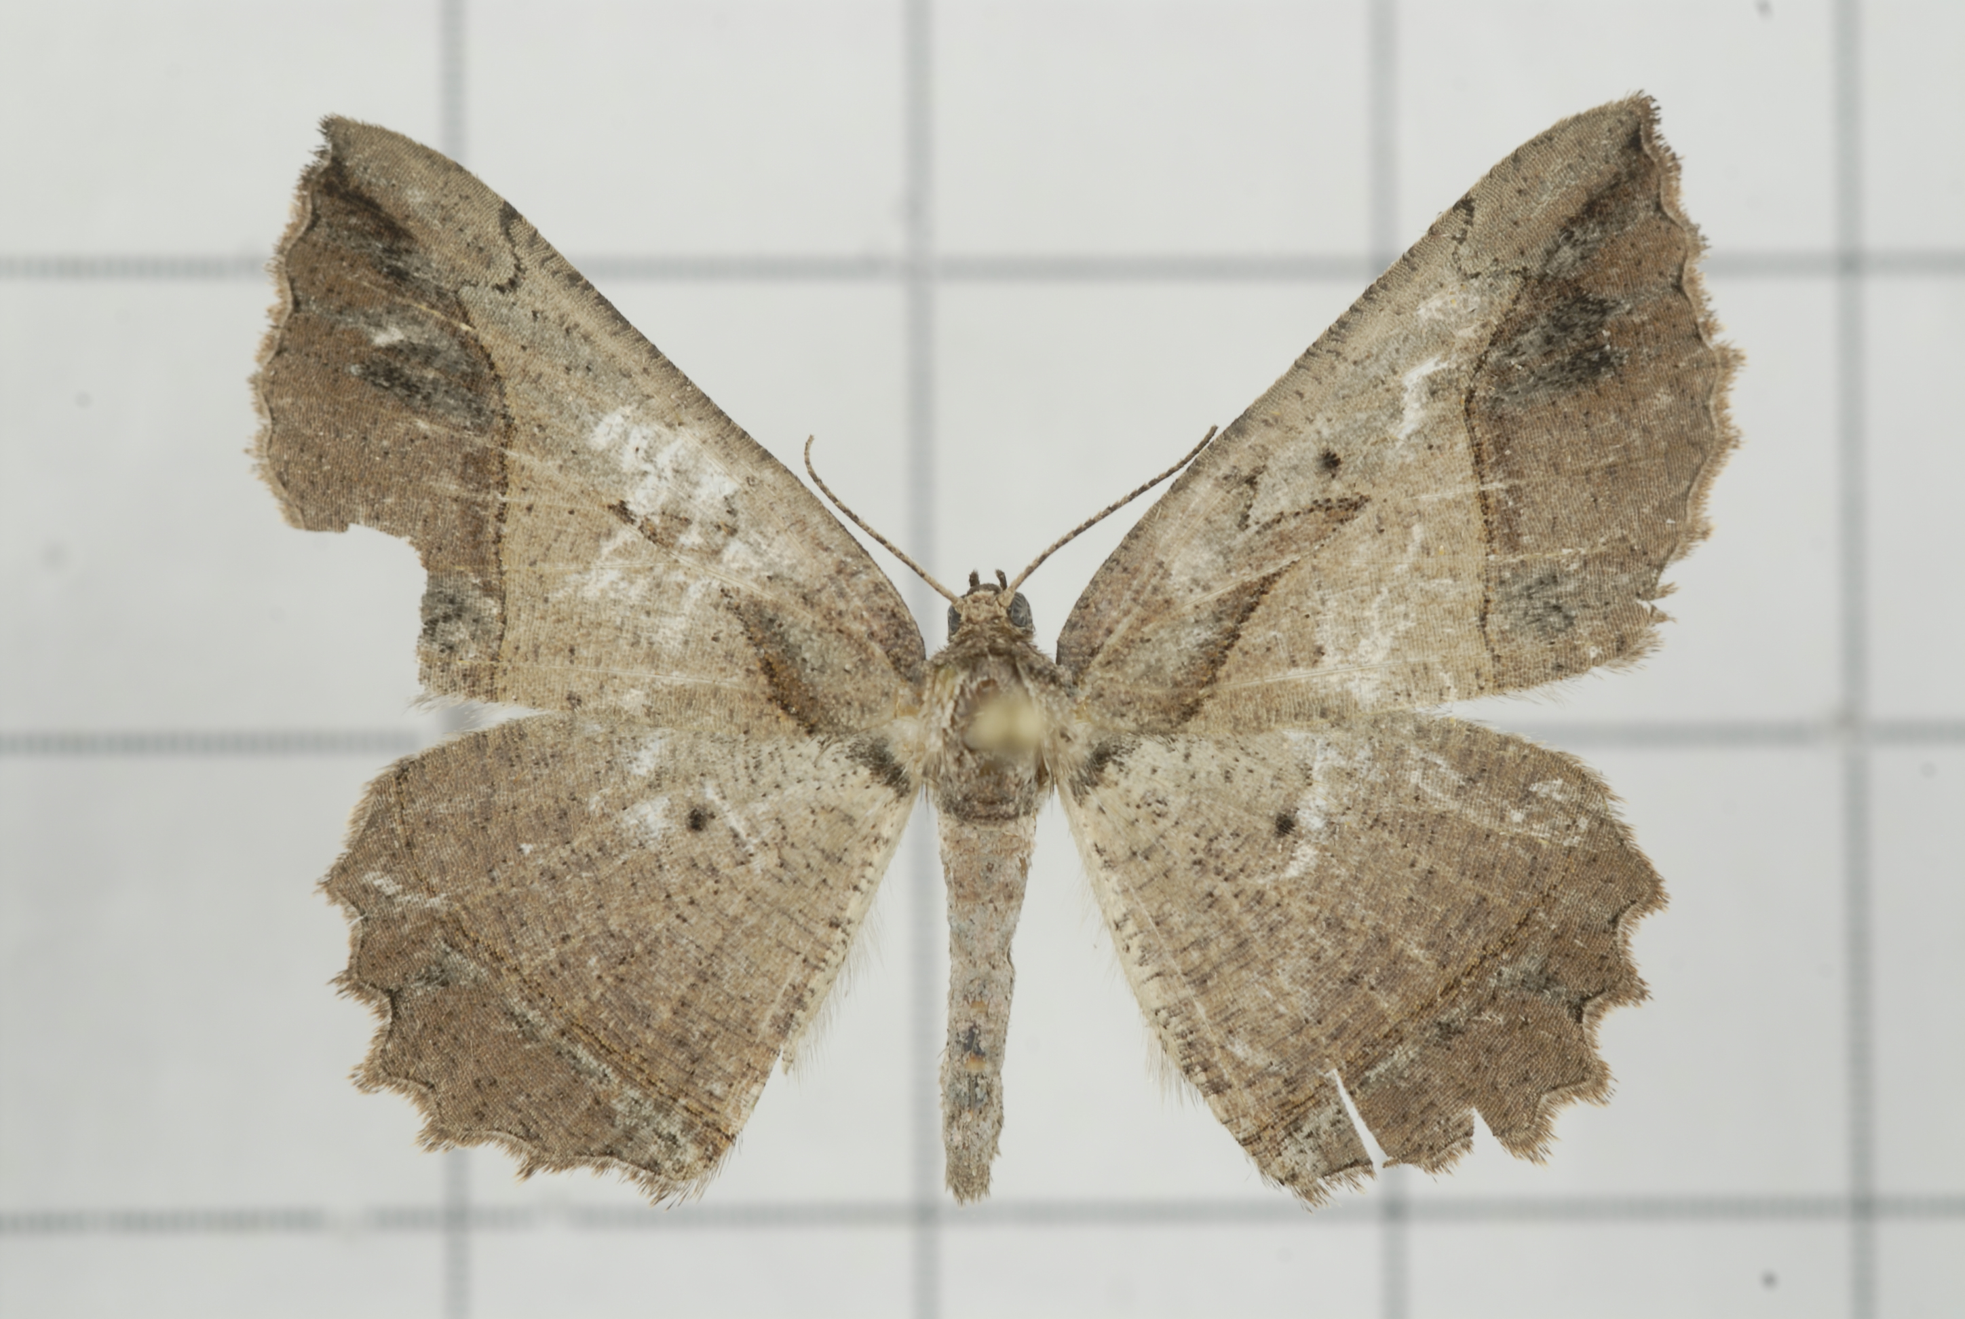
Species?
Menophra taiwana
